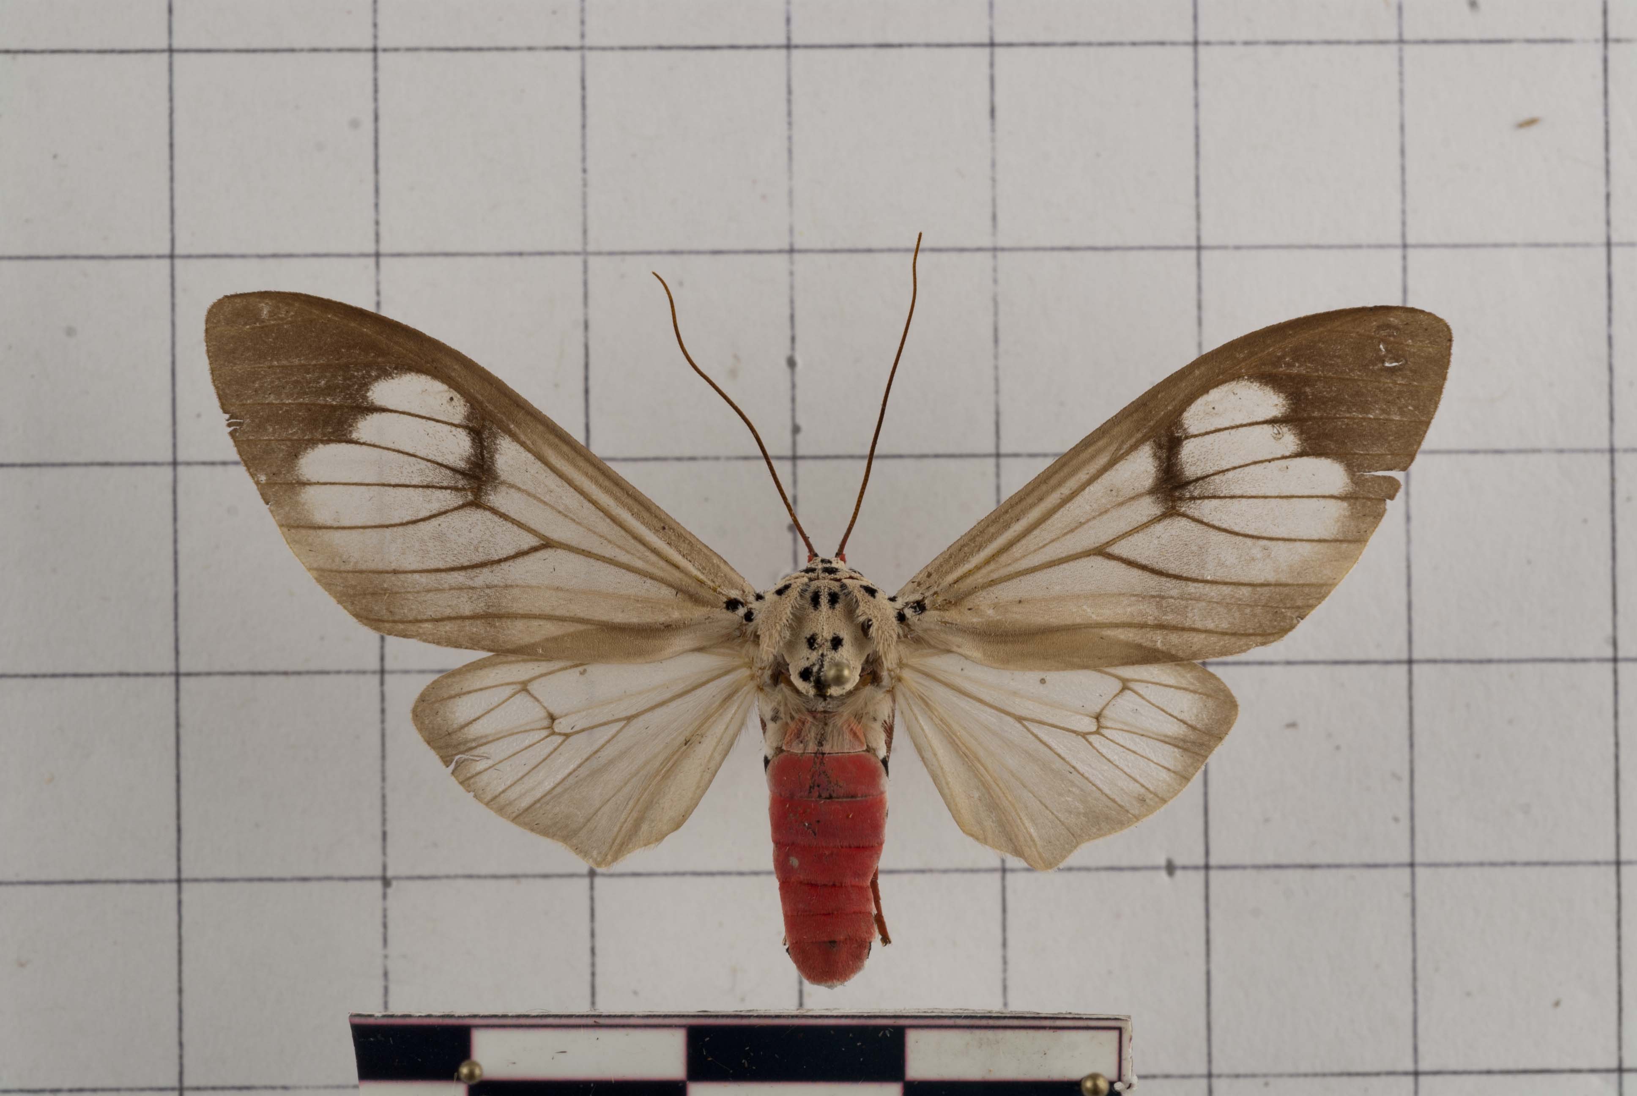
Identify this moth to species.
Amerila astreus
